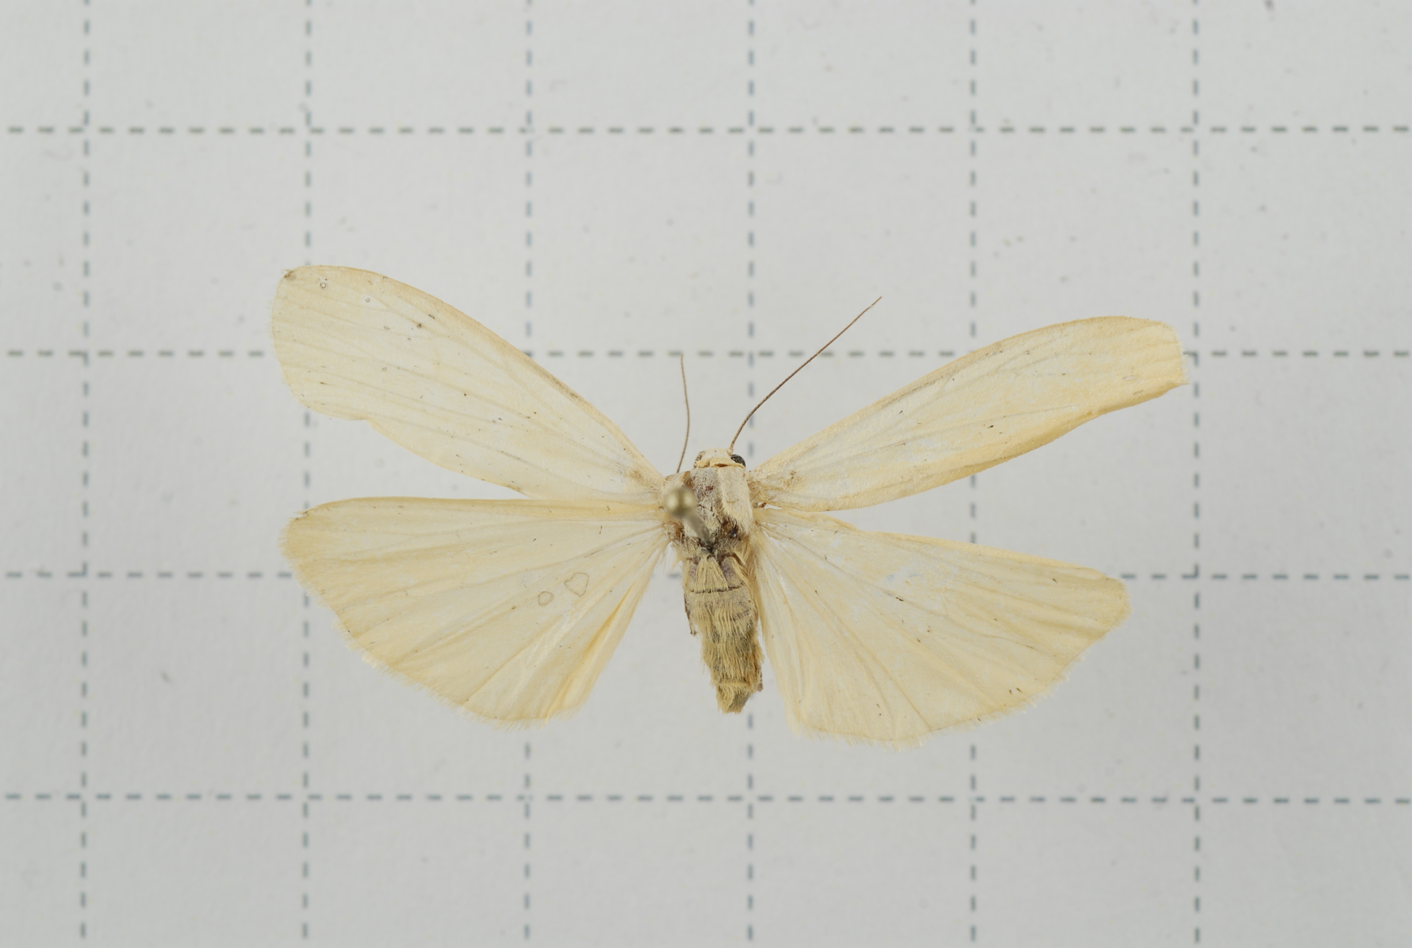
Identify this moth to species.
Katha magnata magnata
